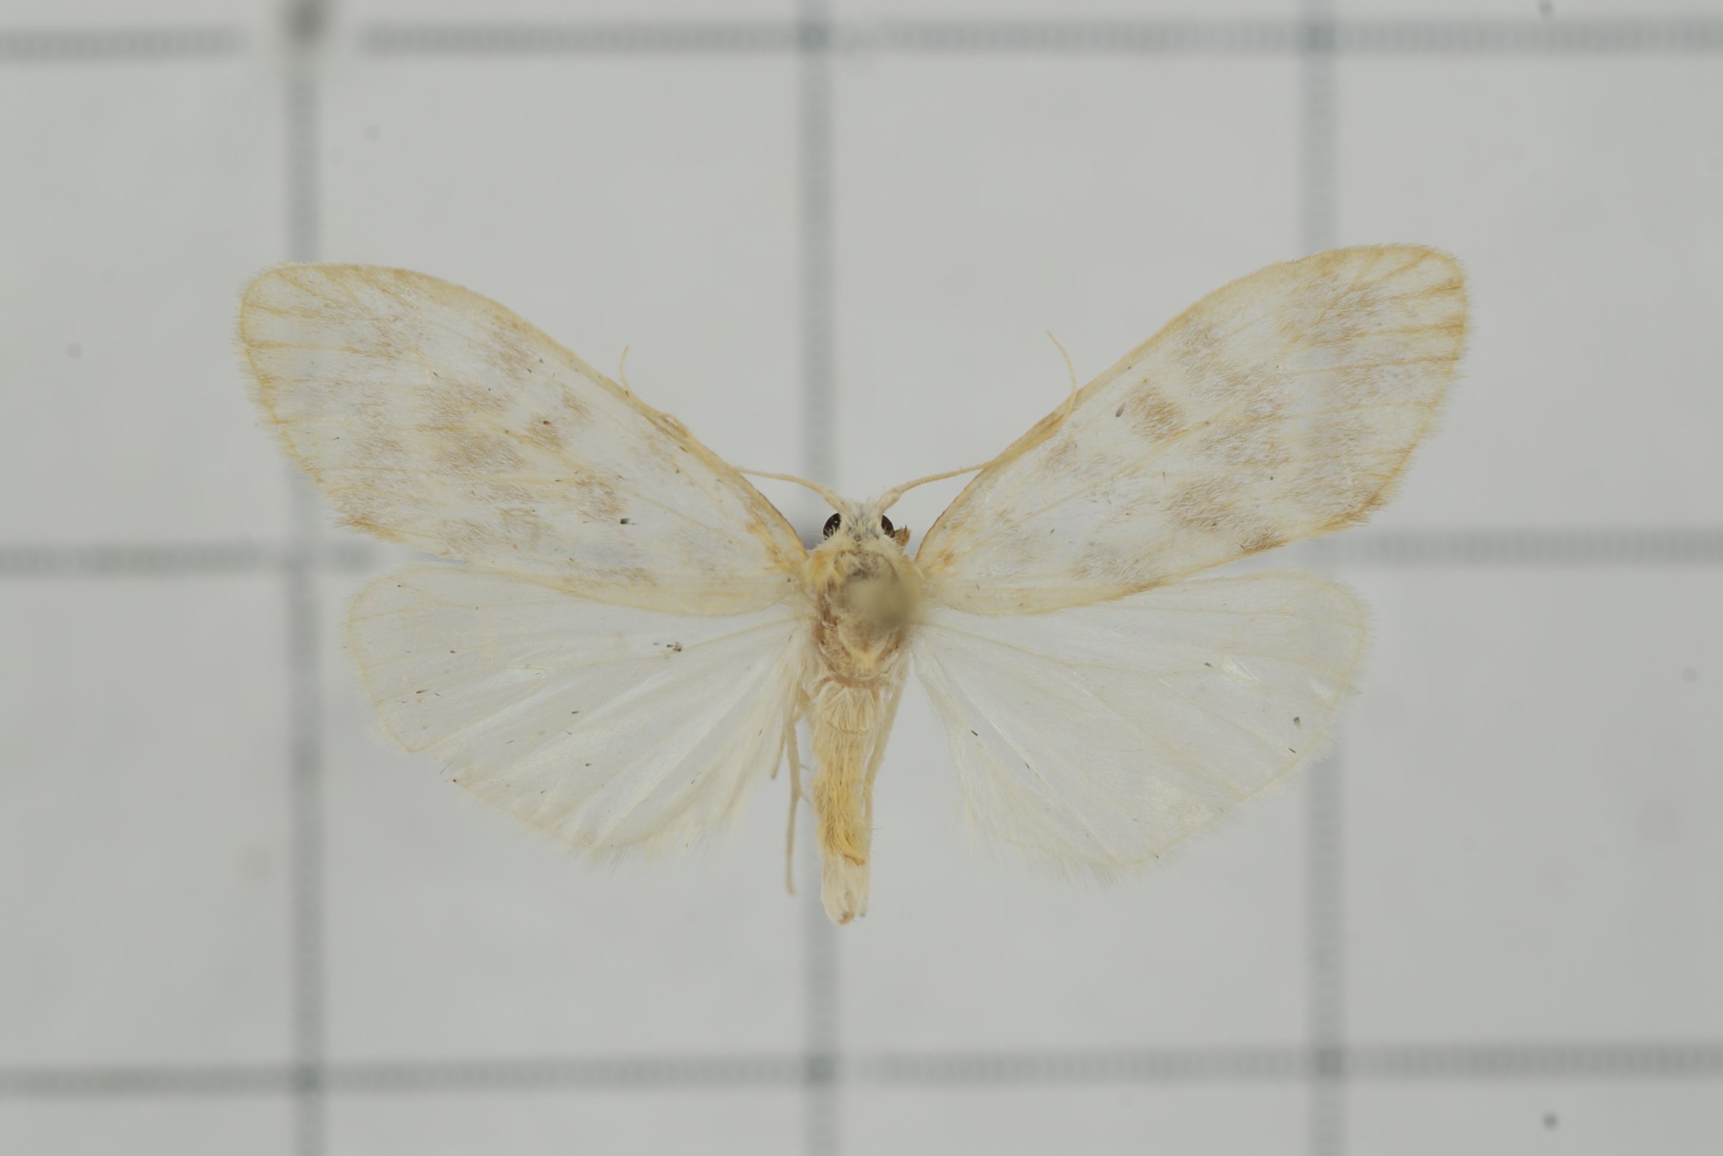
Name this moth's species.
Hemipsilia coavestis
